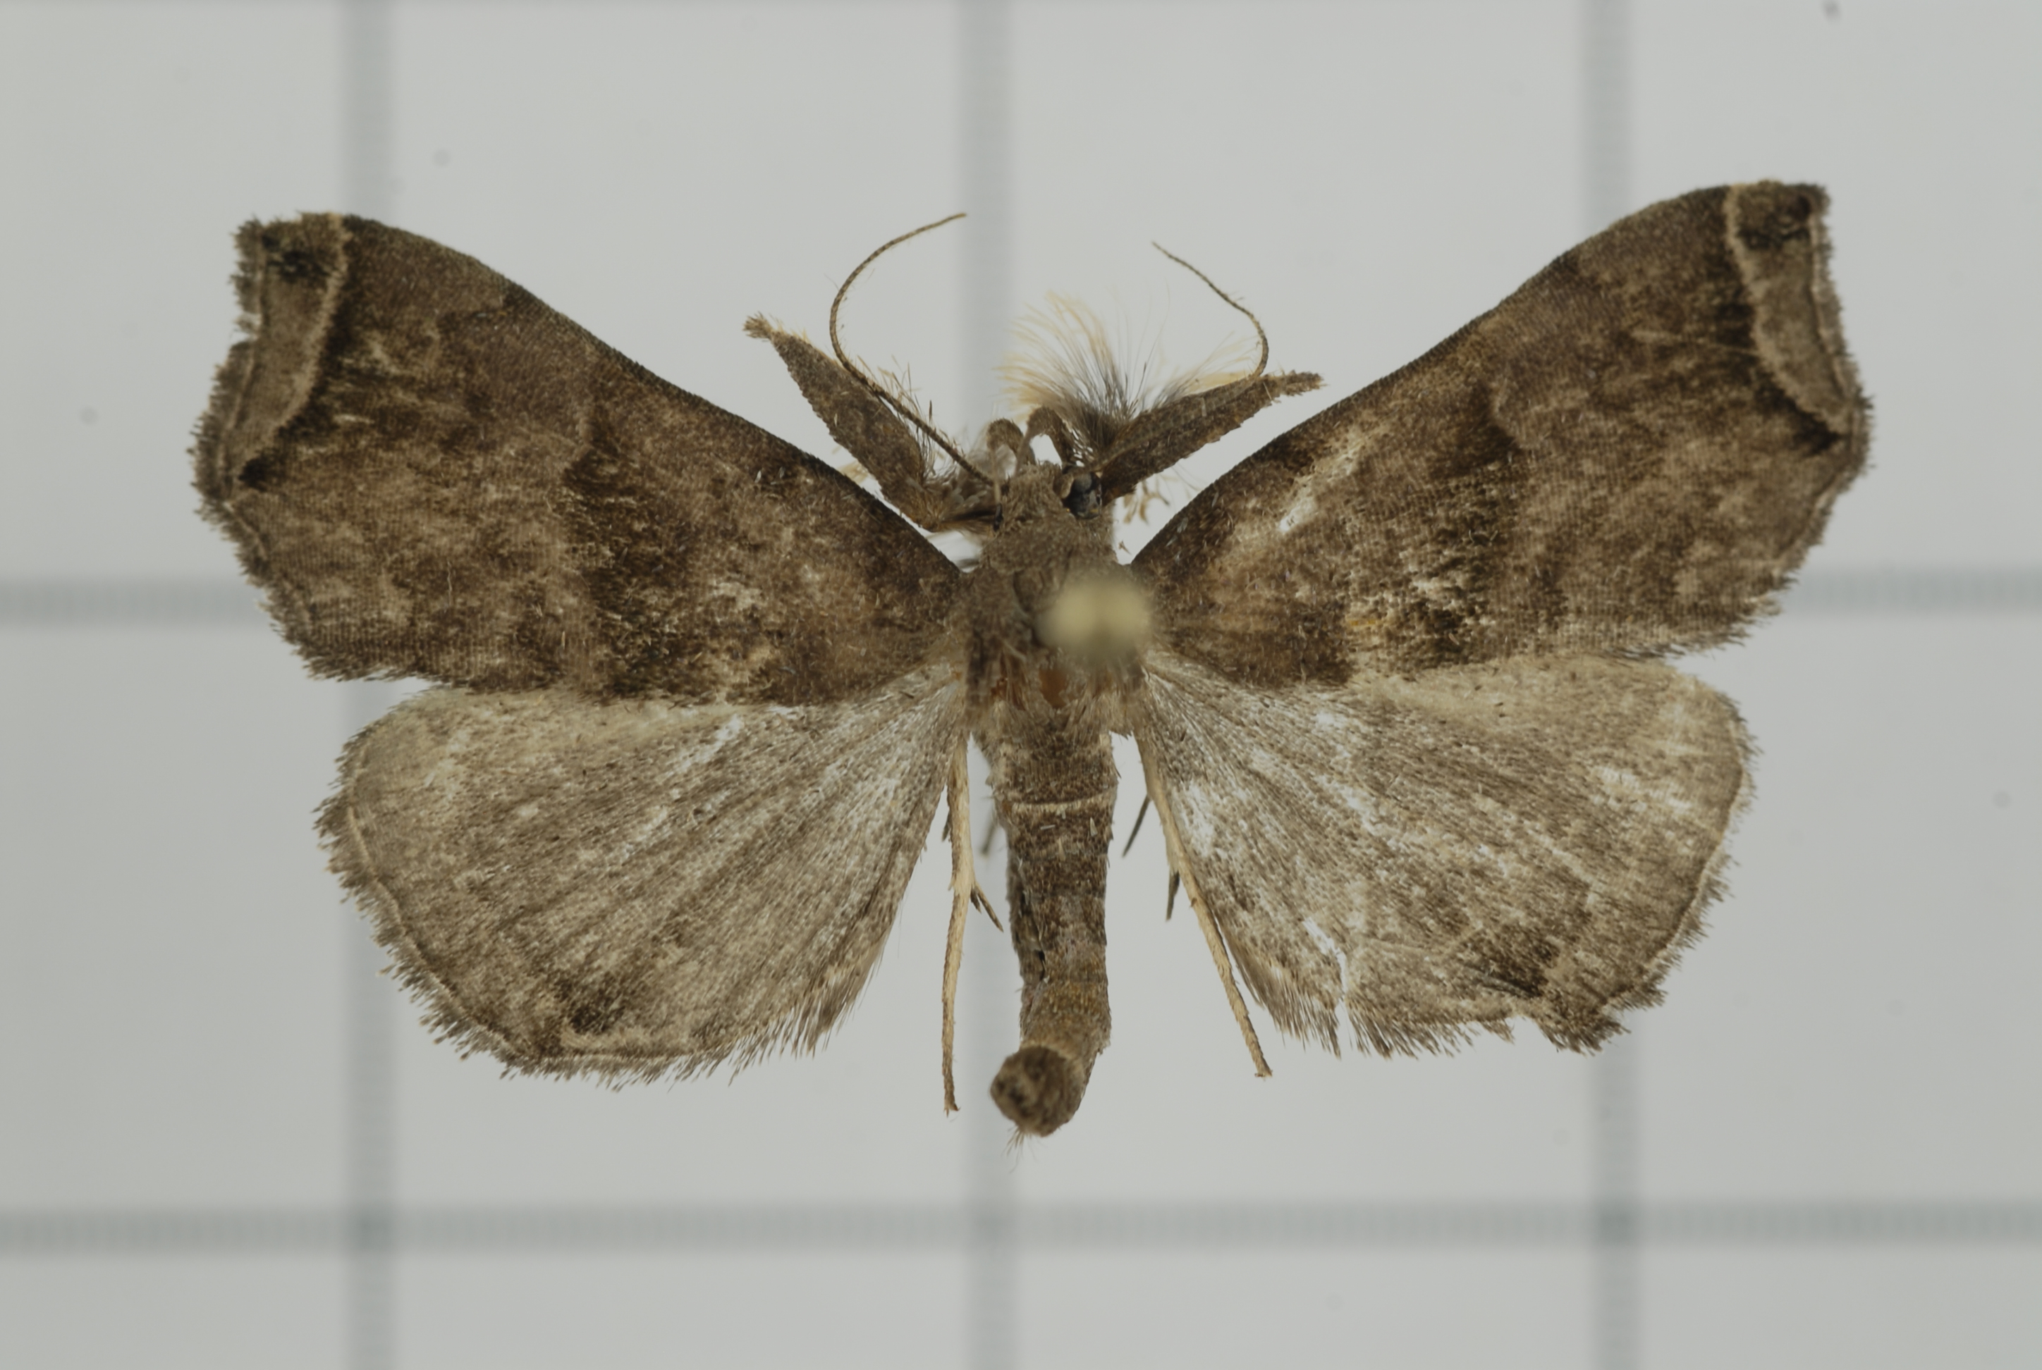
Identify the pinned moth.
Hipoepa biasalis
